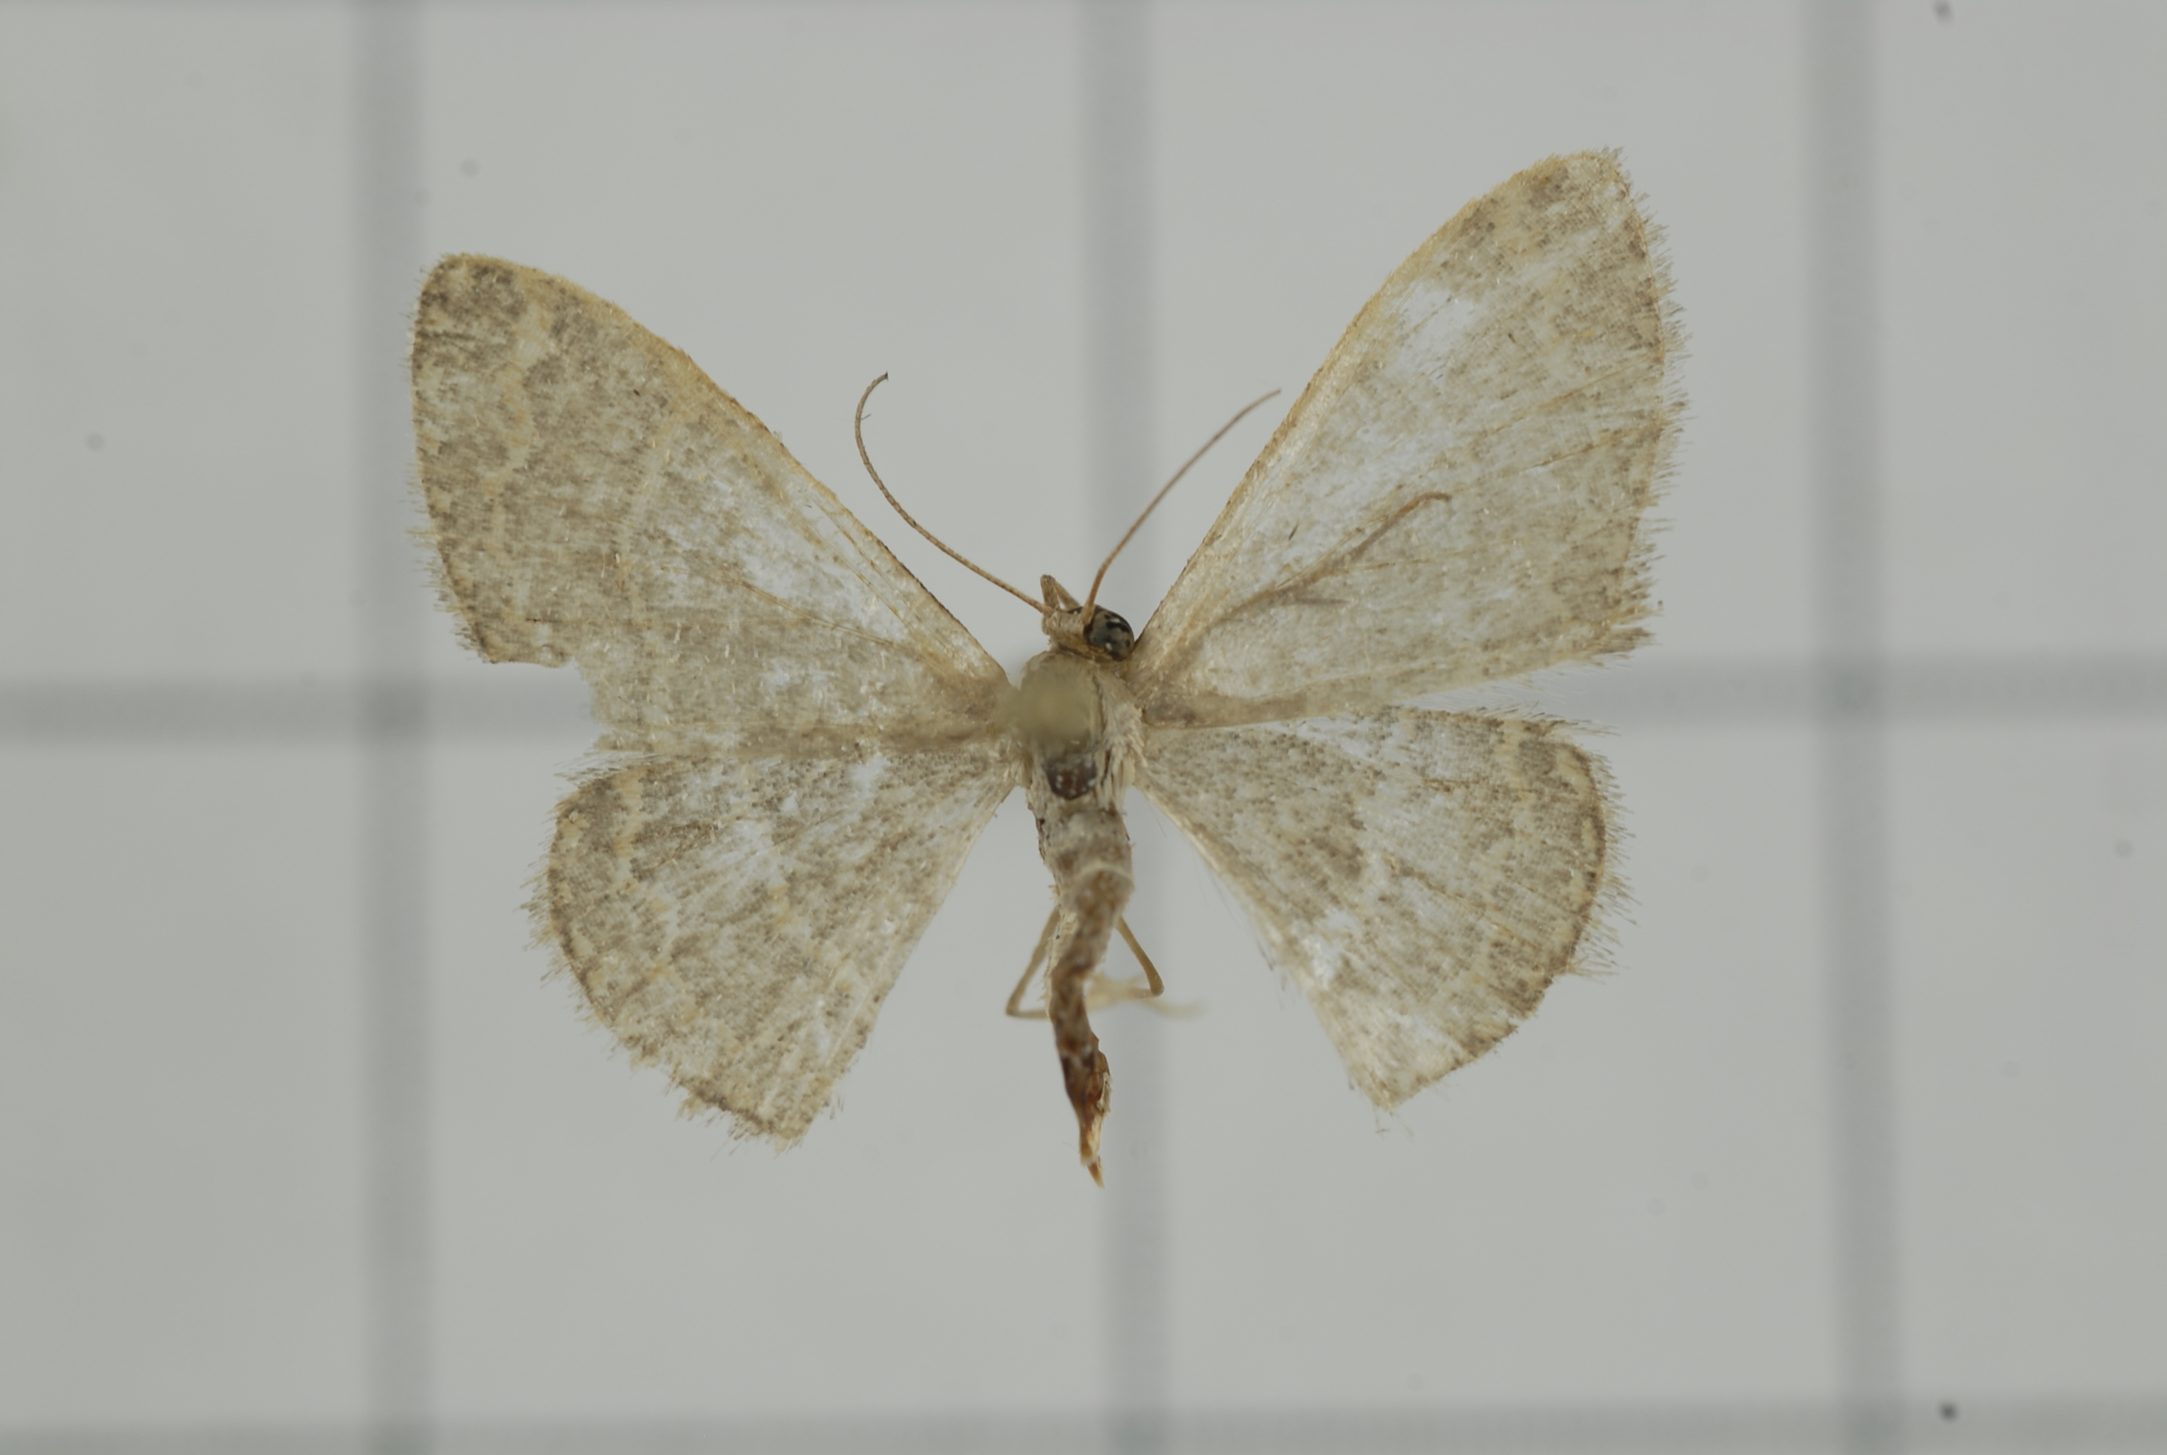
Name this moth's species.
Lophophleps purpurea
